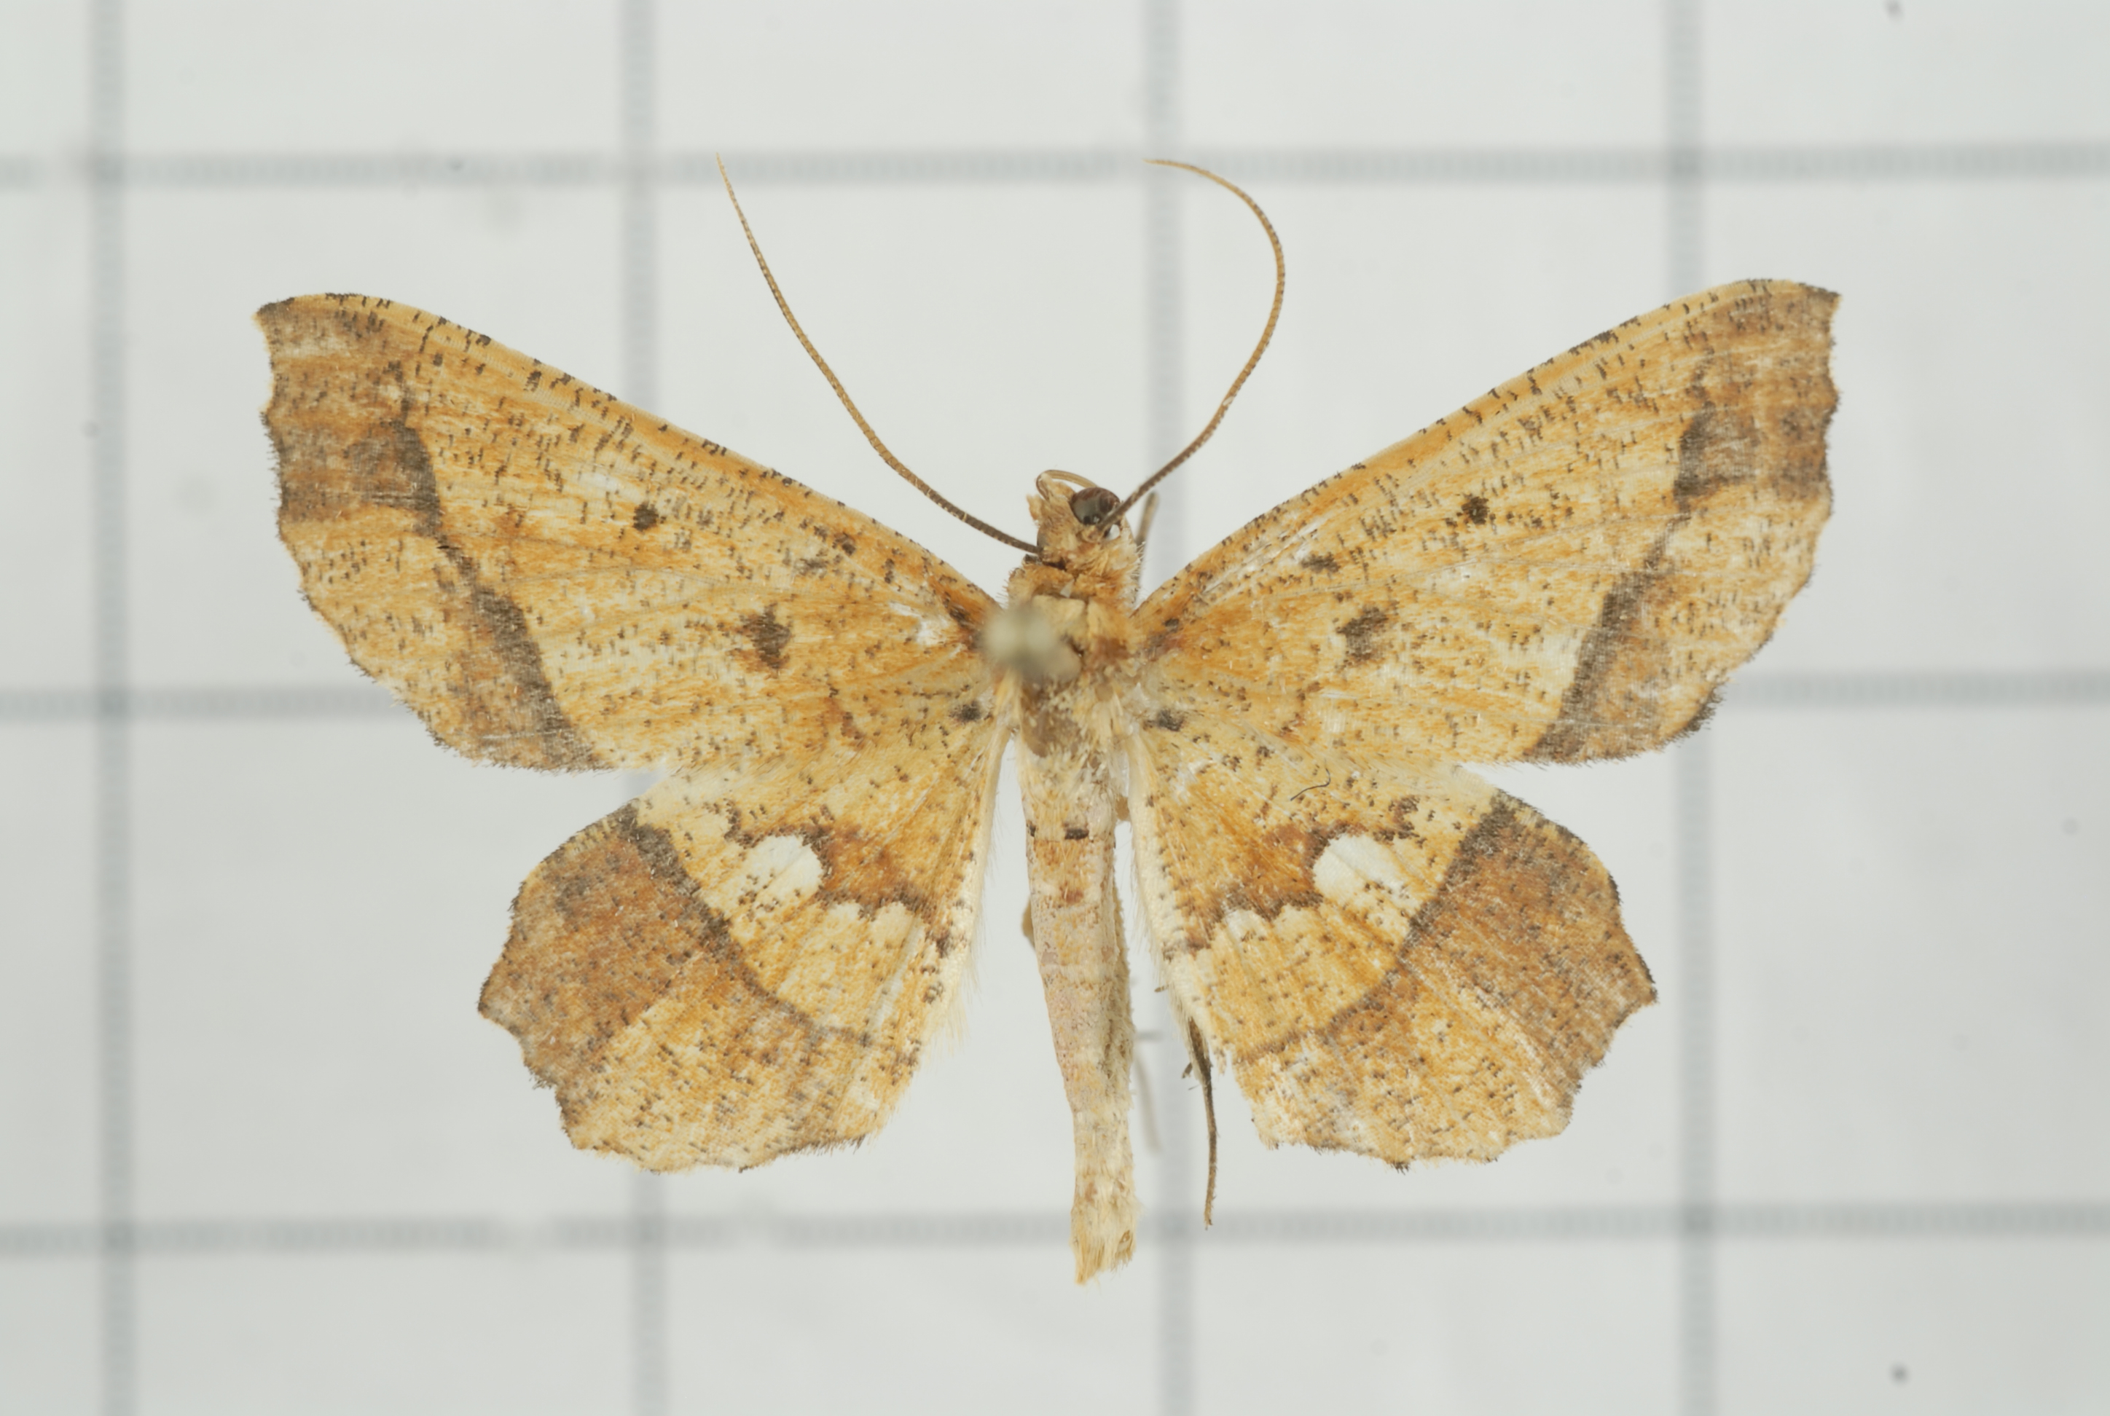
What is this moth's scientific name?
Entomopteryx combusta combusta
